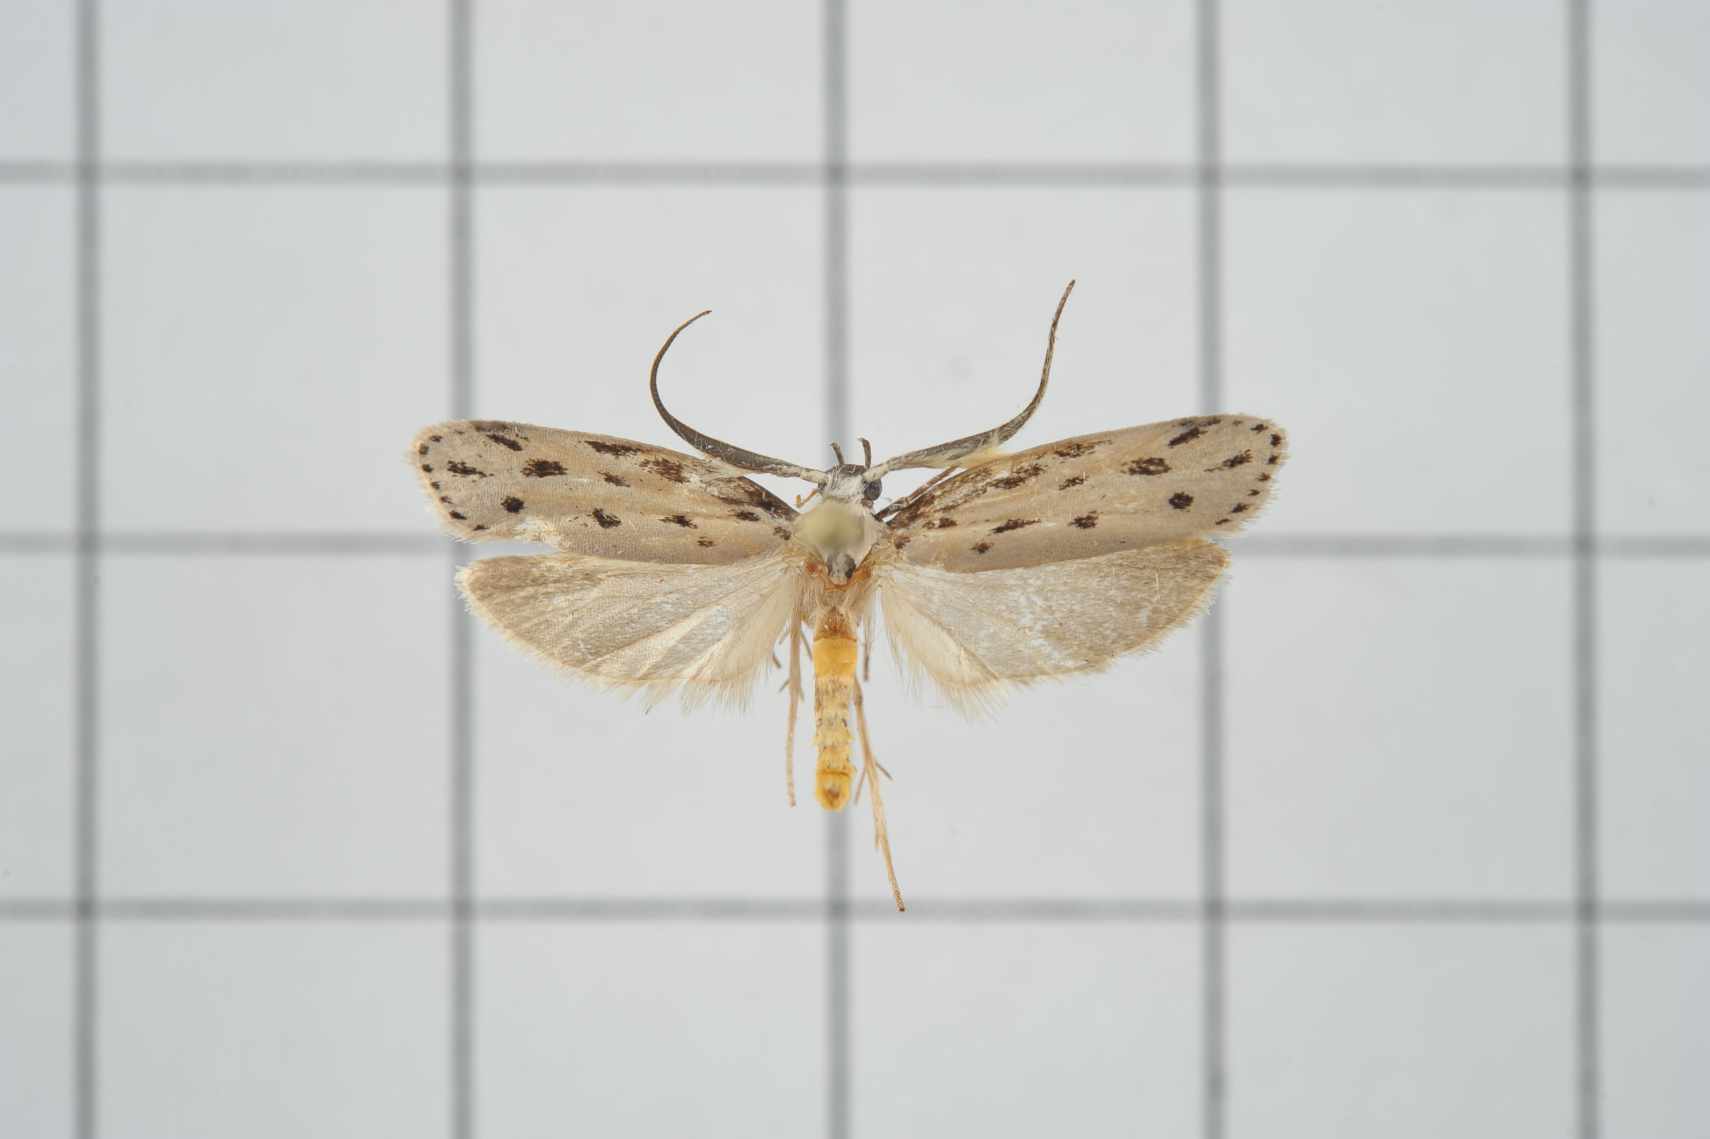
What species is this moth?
Ethmia epitrocha
